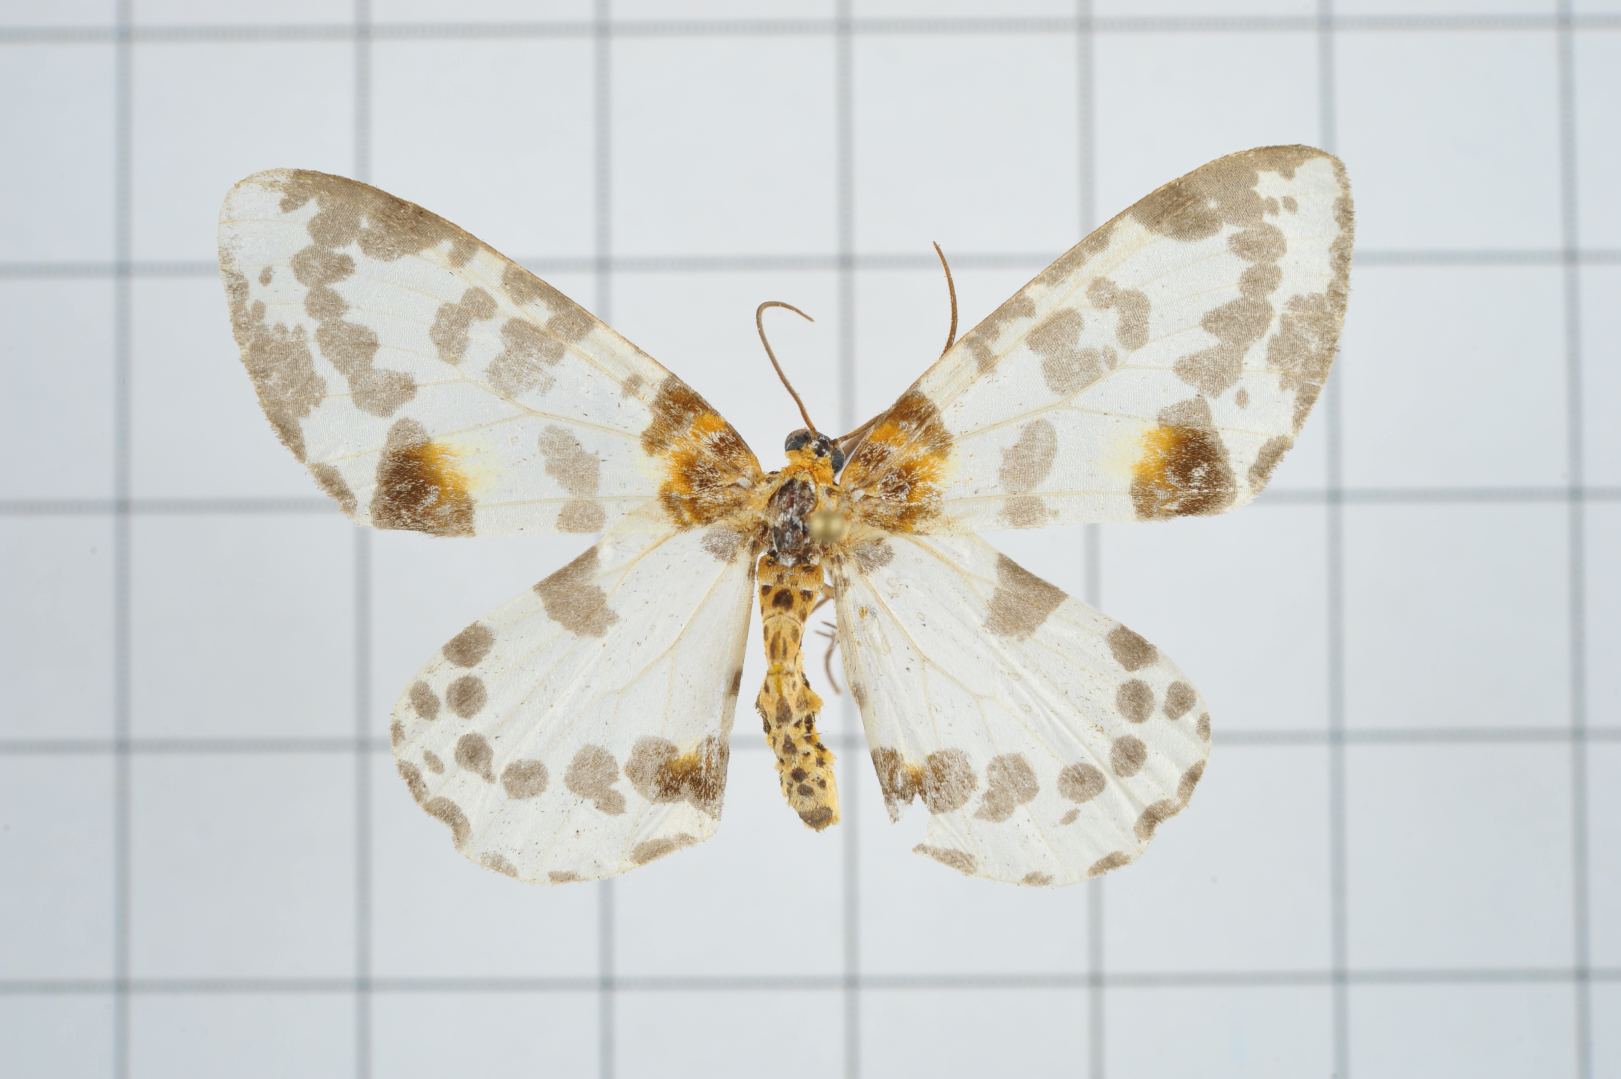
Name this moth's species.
Abraxas formosilluminata
